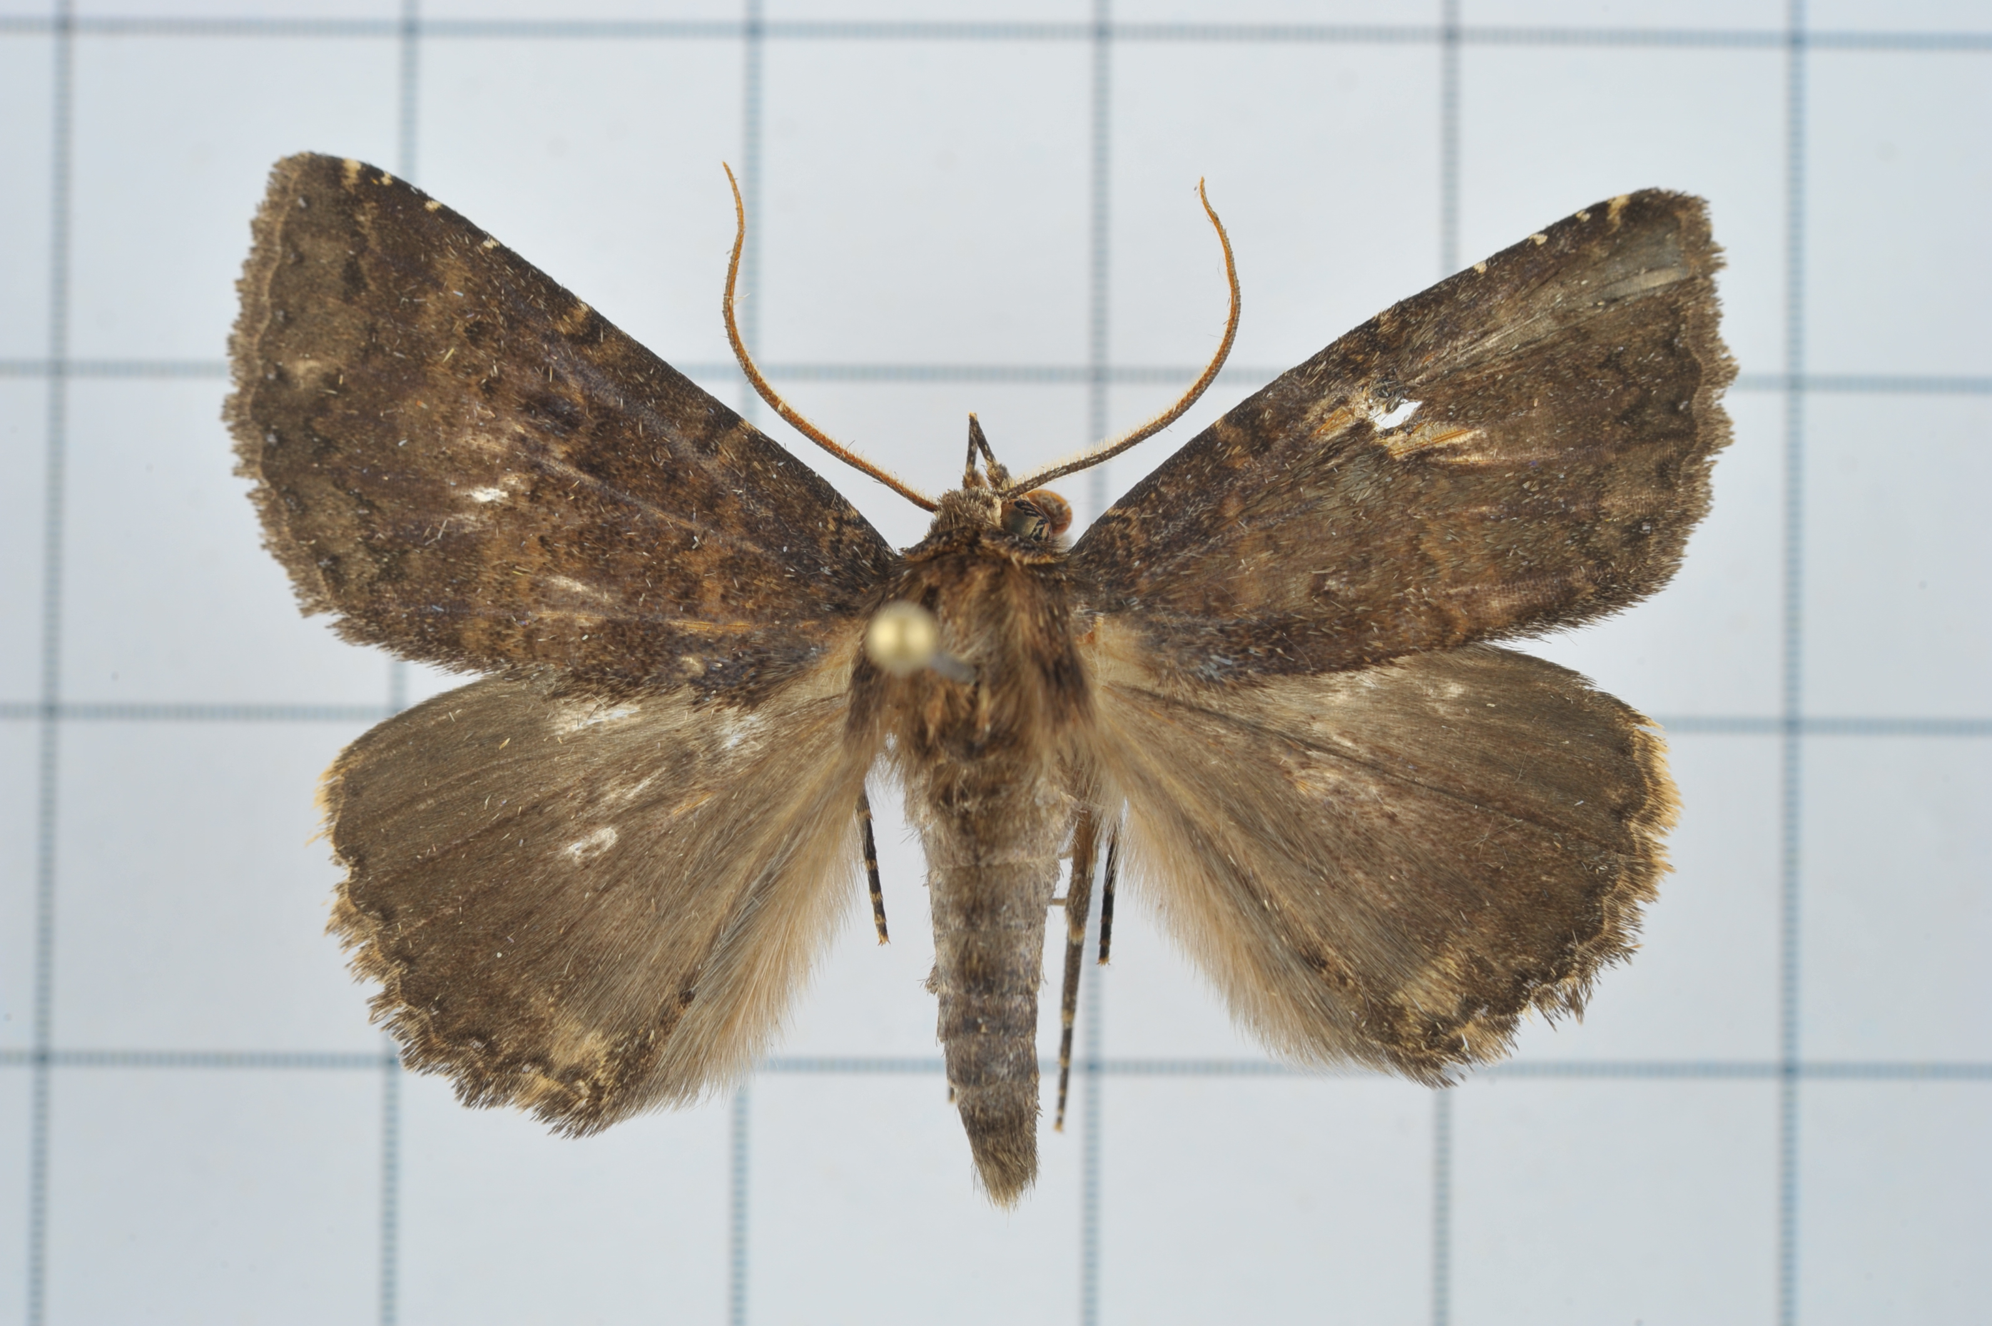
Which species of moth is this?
Hypersypnoides punctosa
